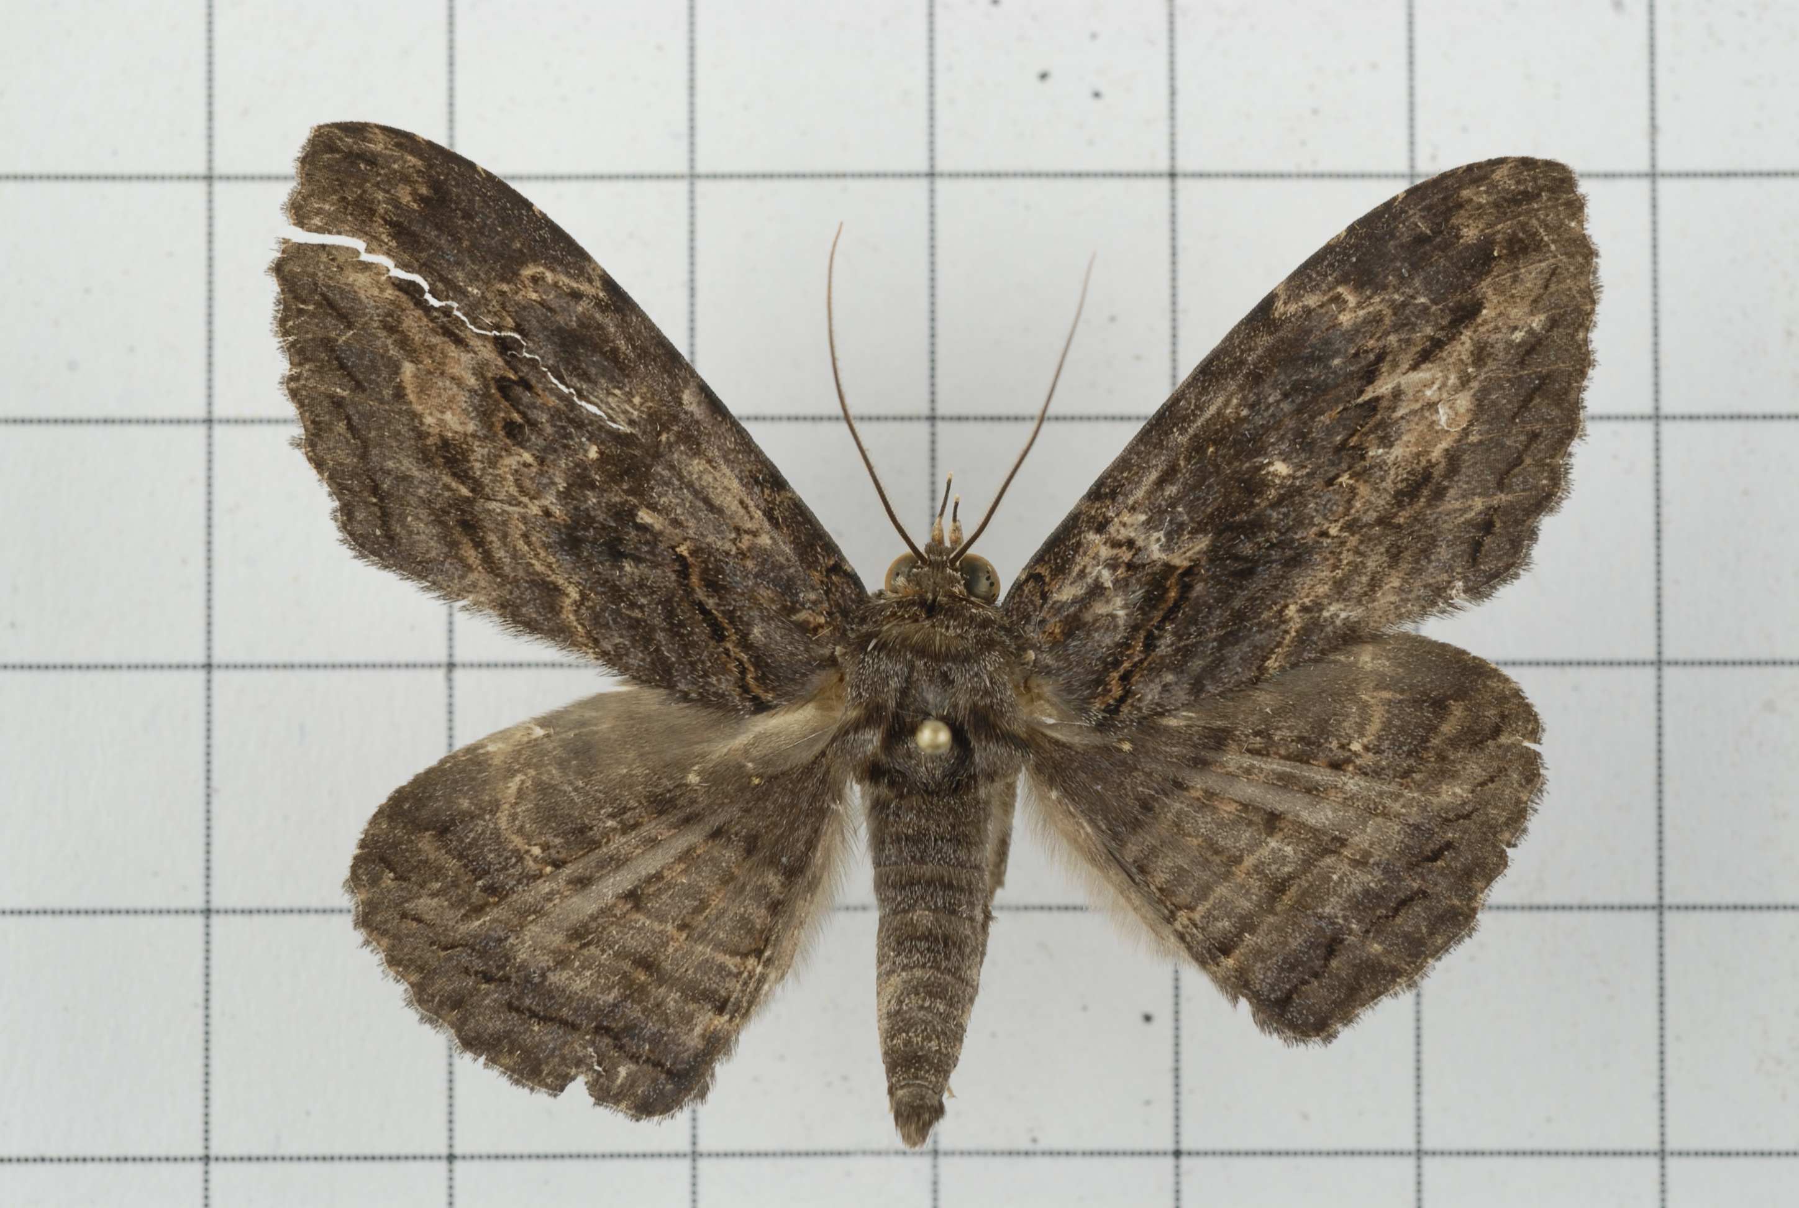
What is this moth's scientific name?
Anisoneura salebrosa
